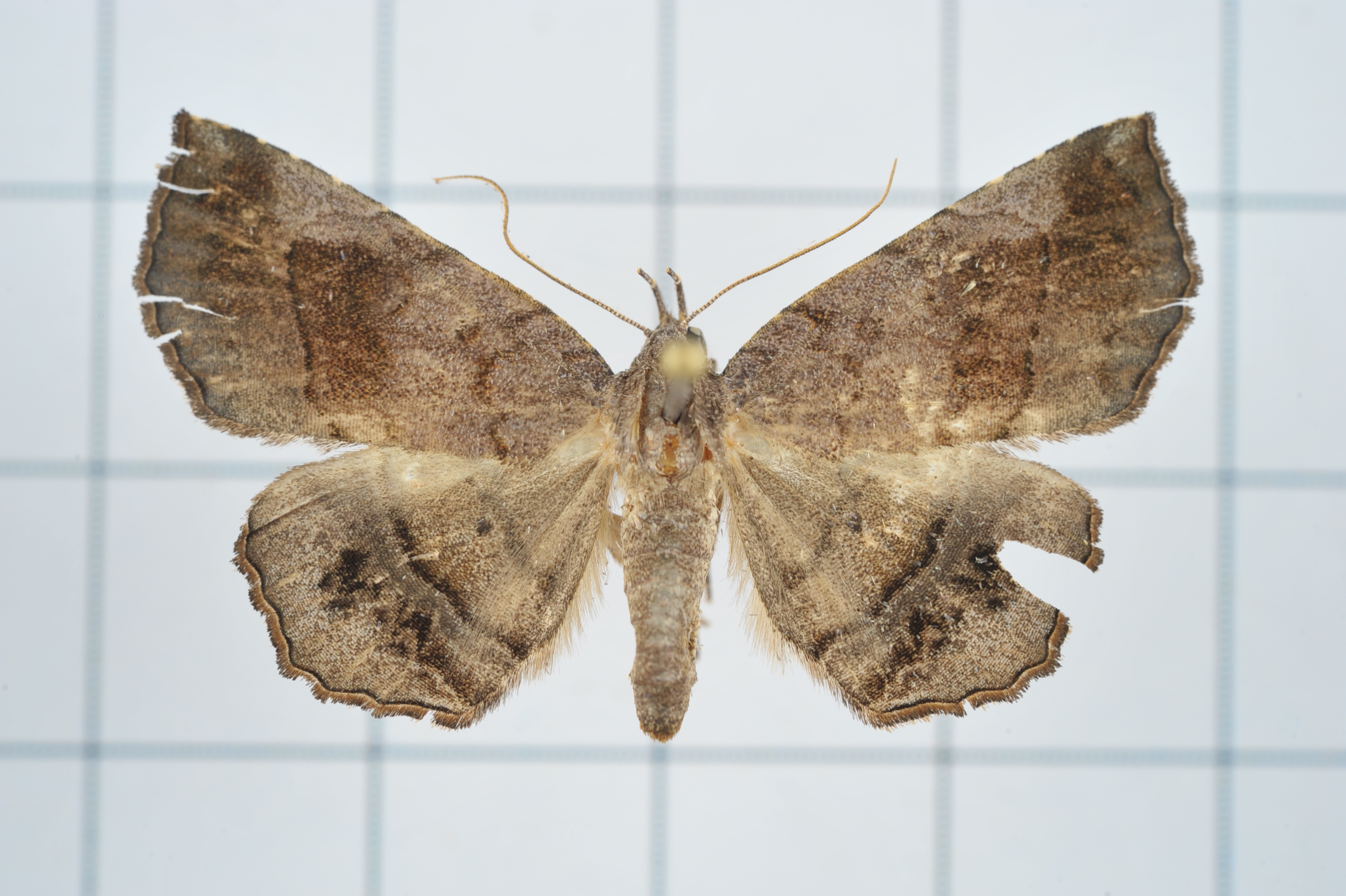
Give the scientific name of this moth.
Pangrapta trilineata
